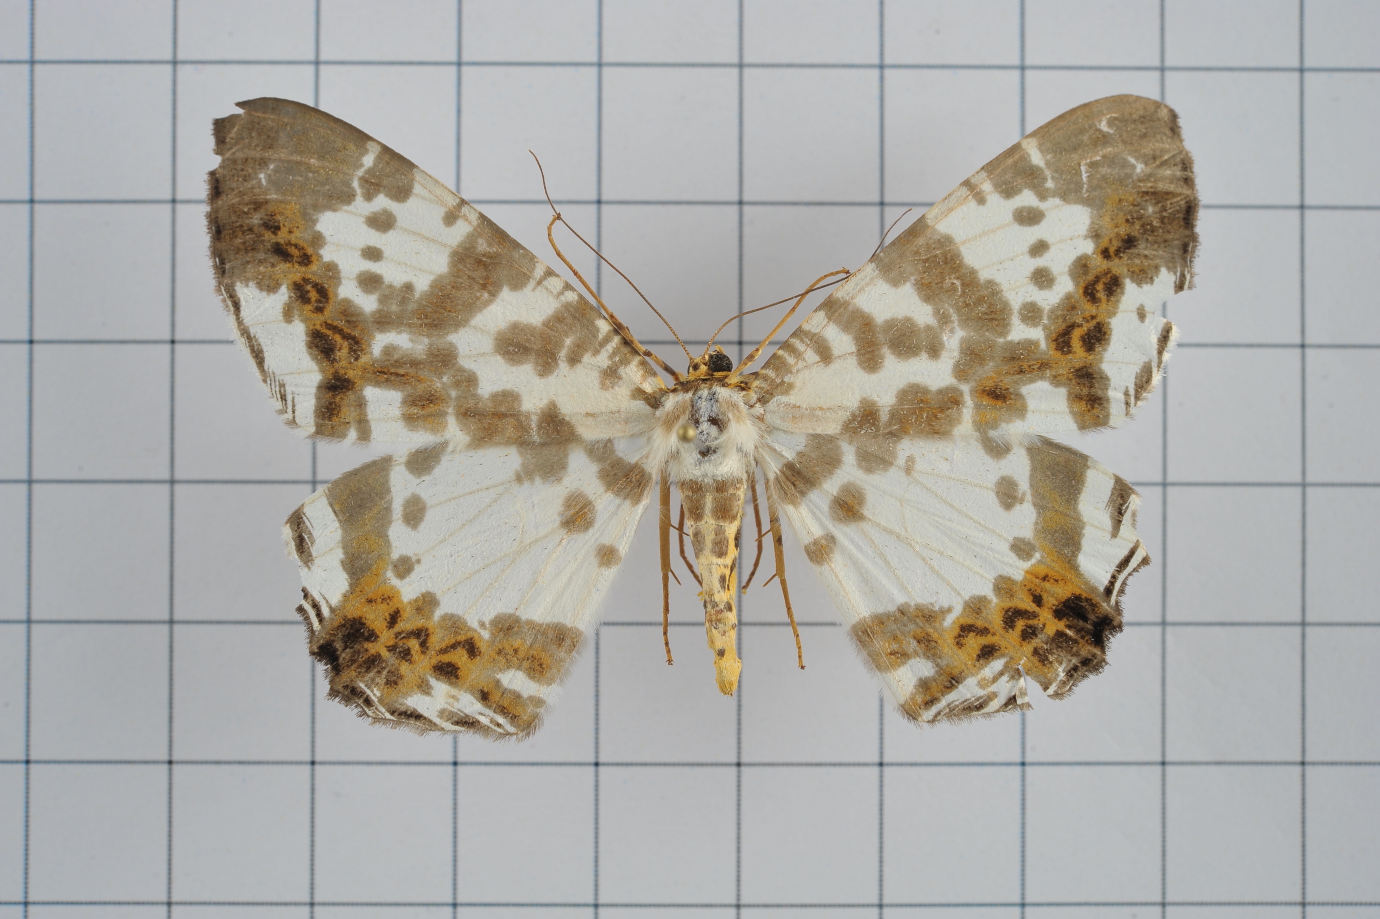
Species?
Chorodna moorei
